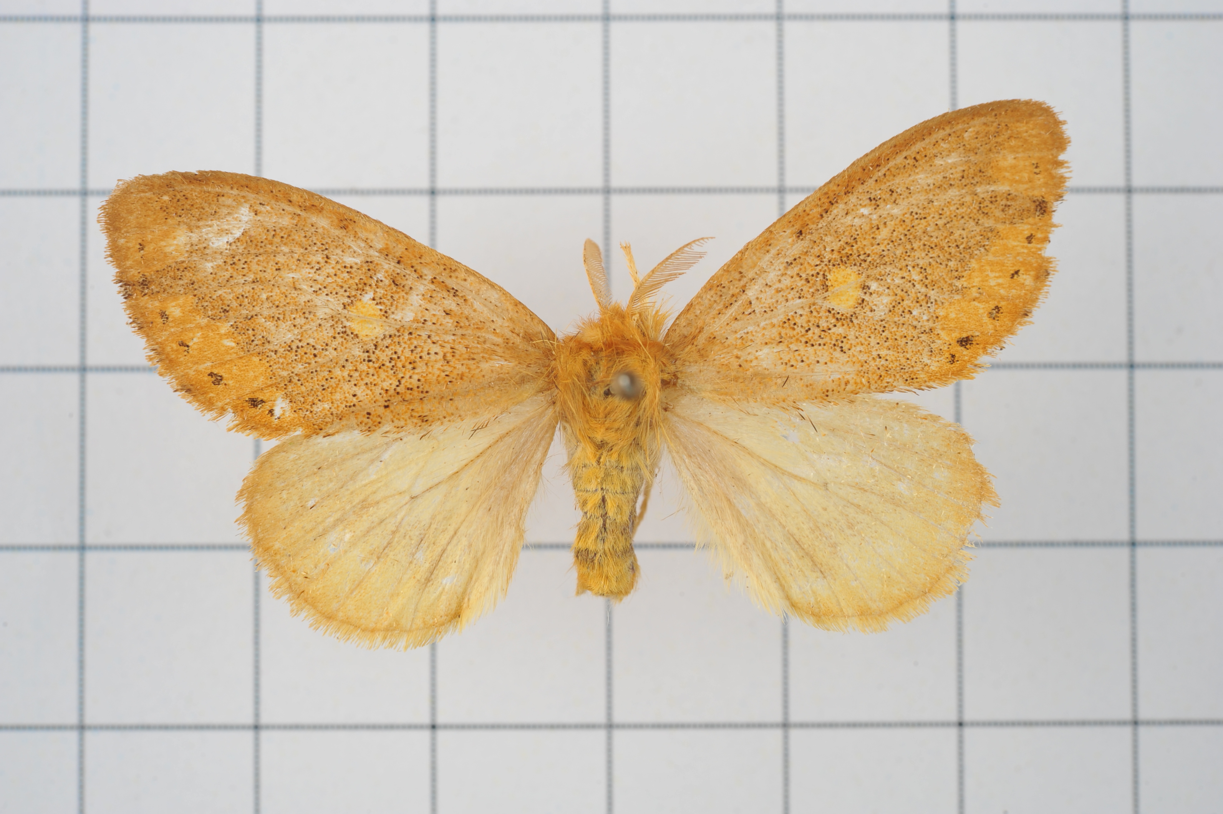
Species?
Nygmia marginata insulata
